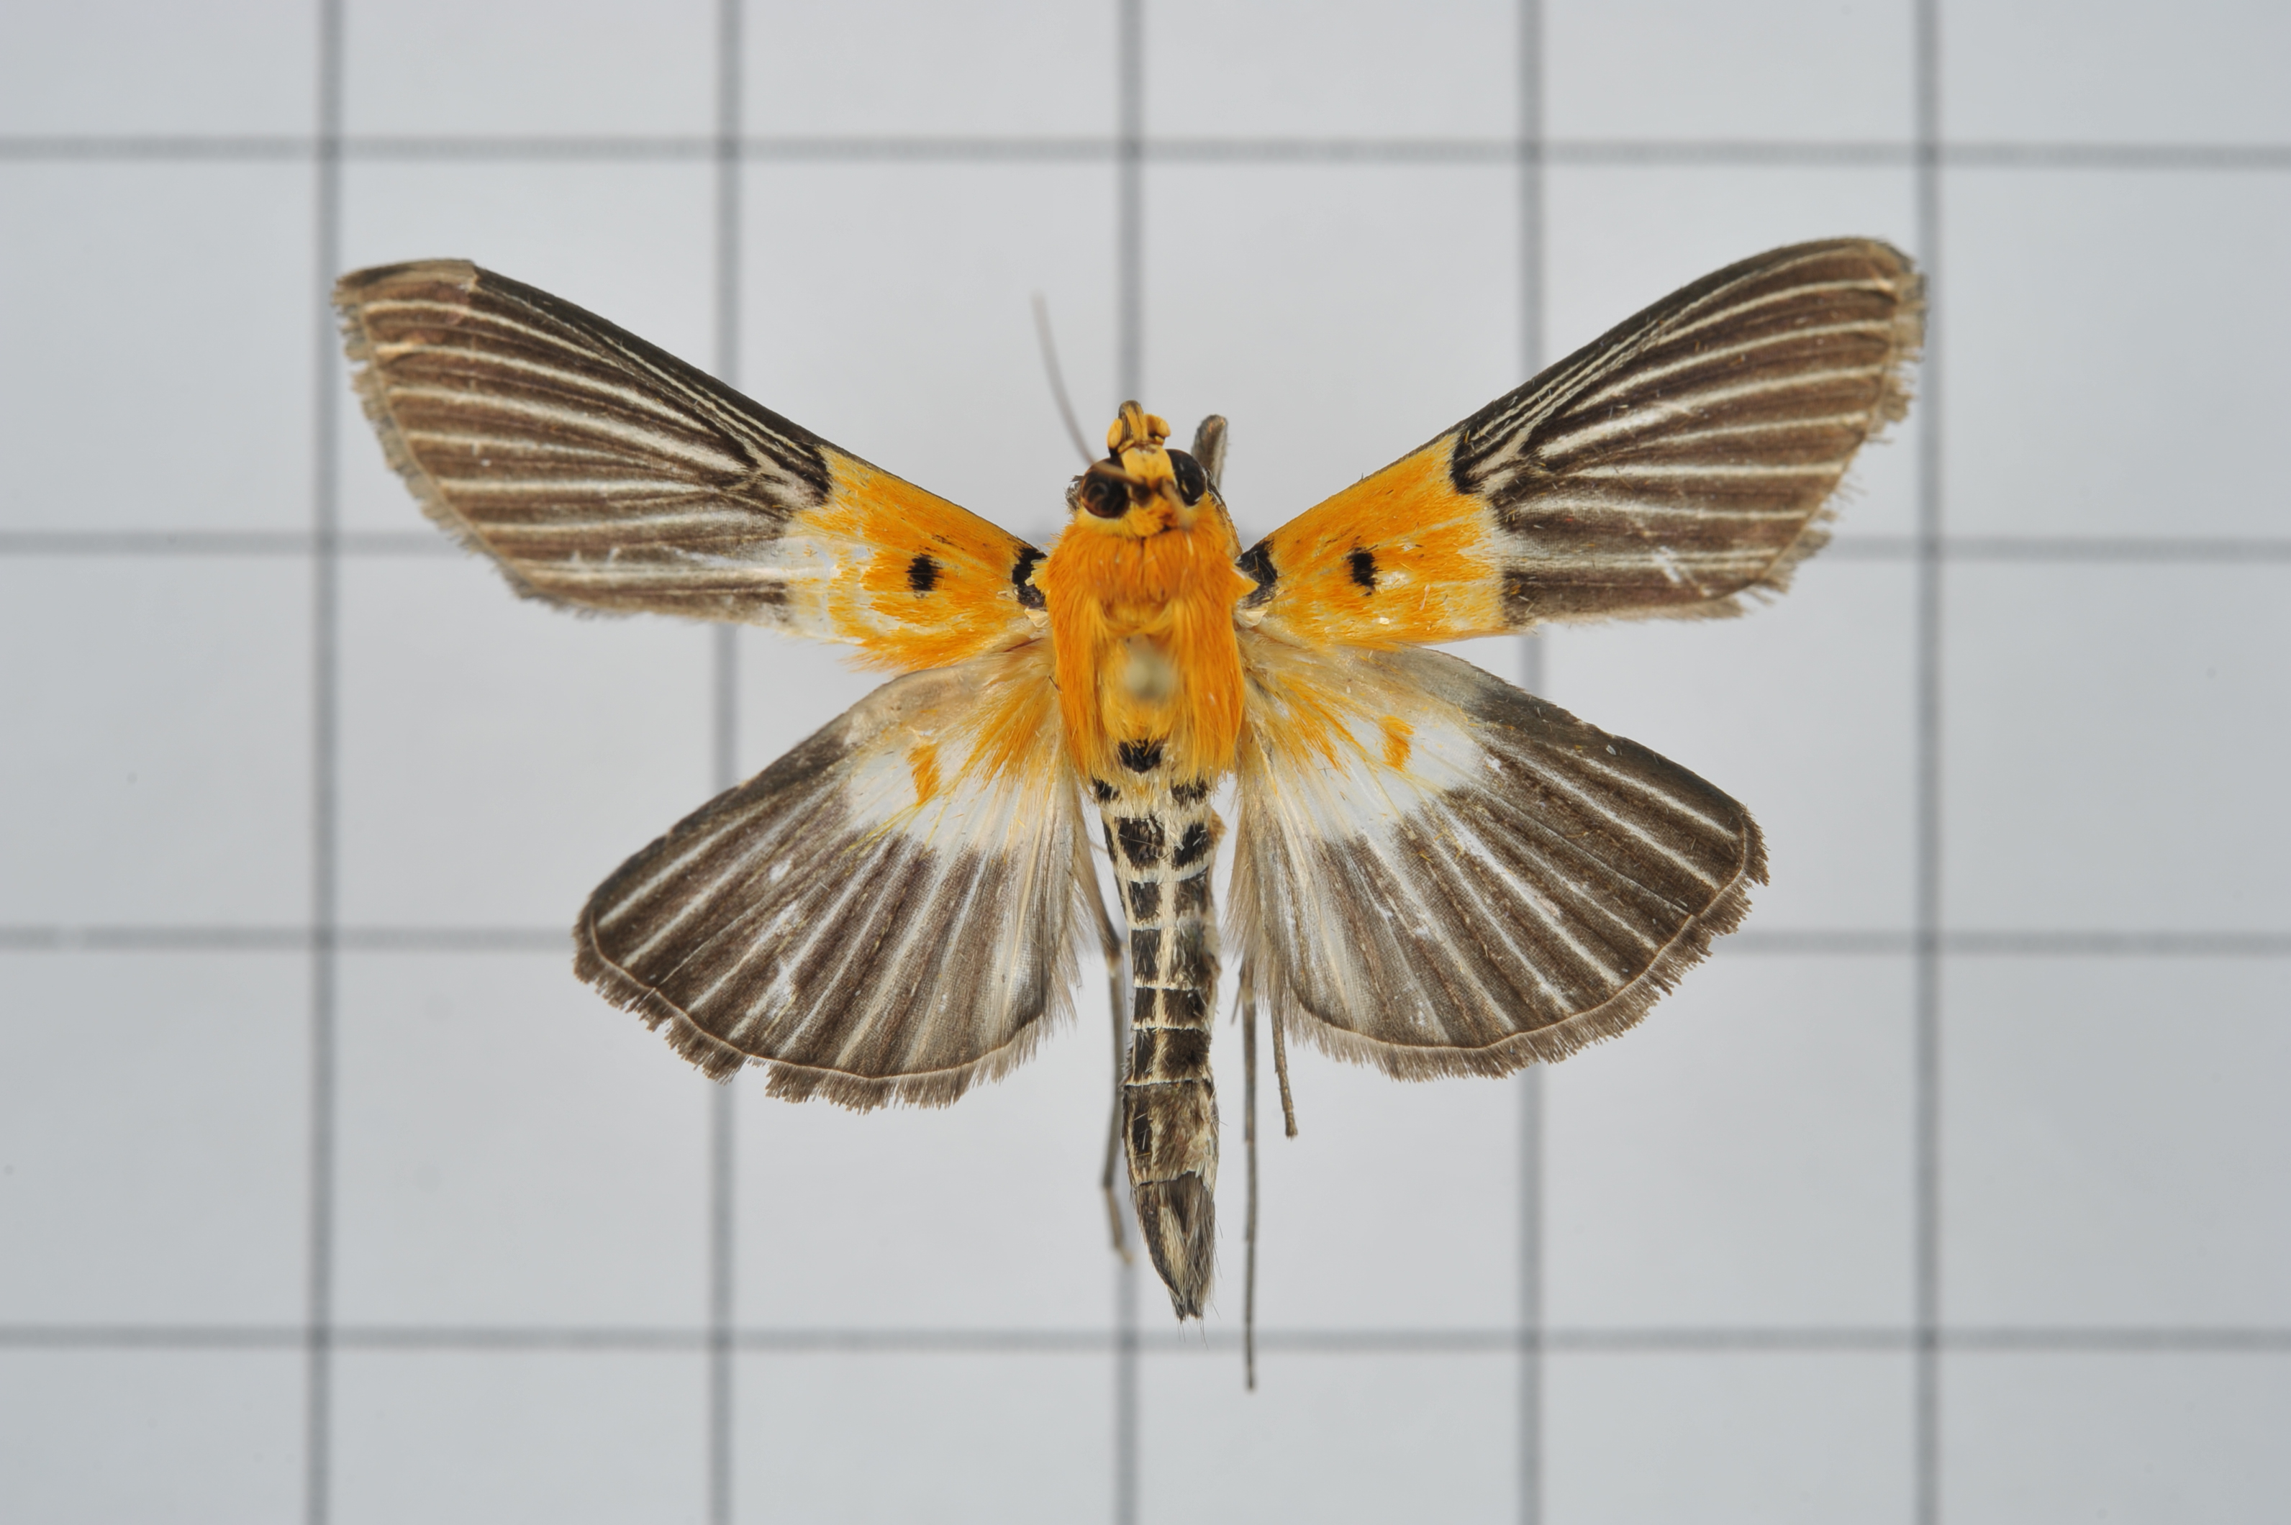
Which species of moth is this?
Nevrina procopia
